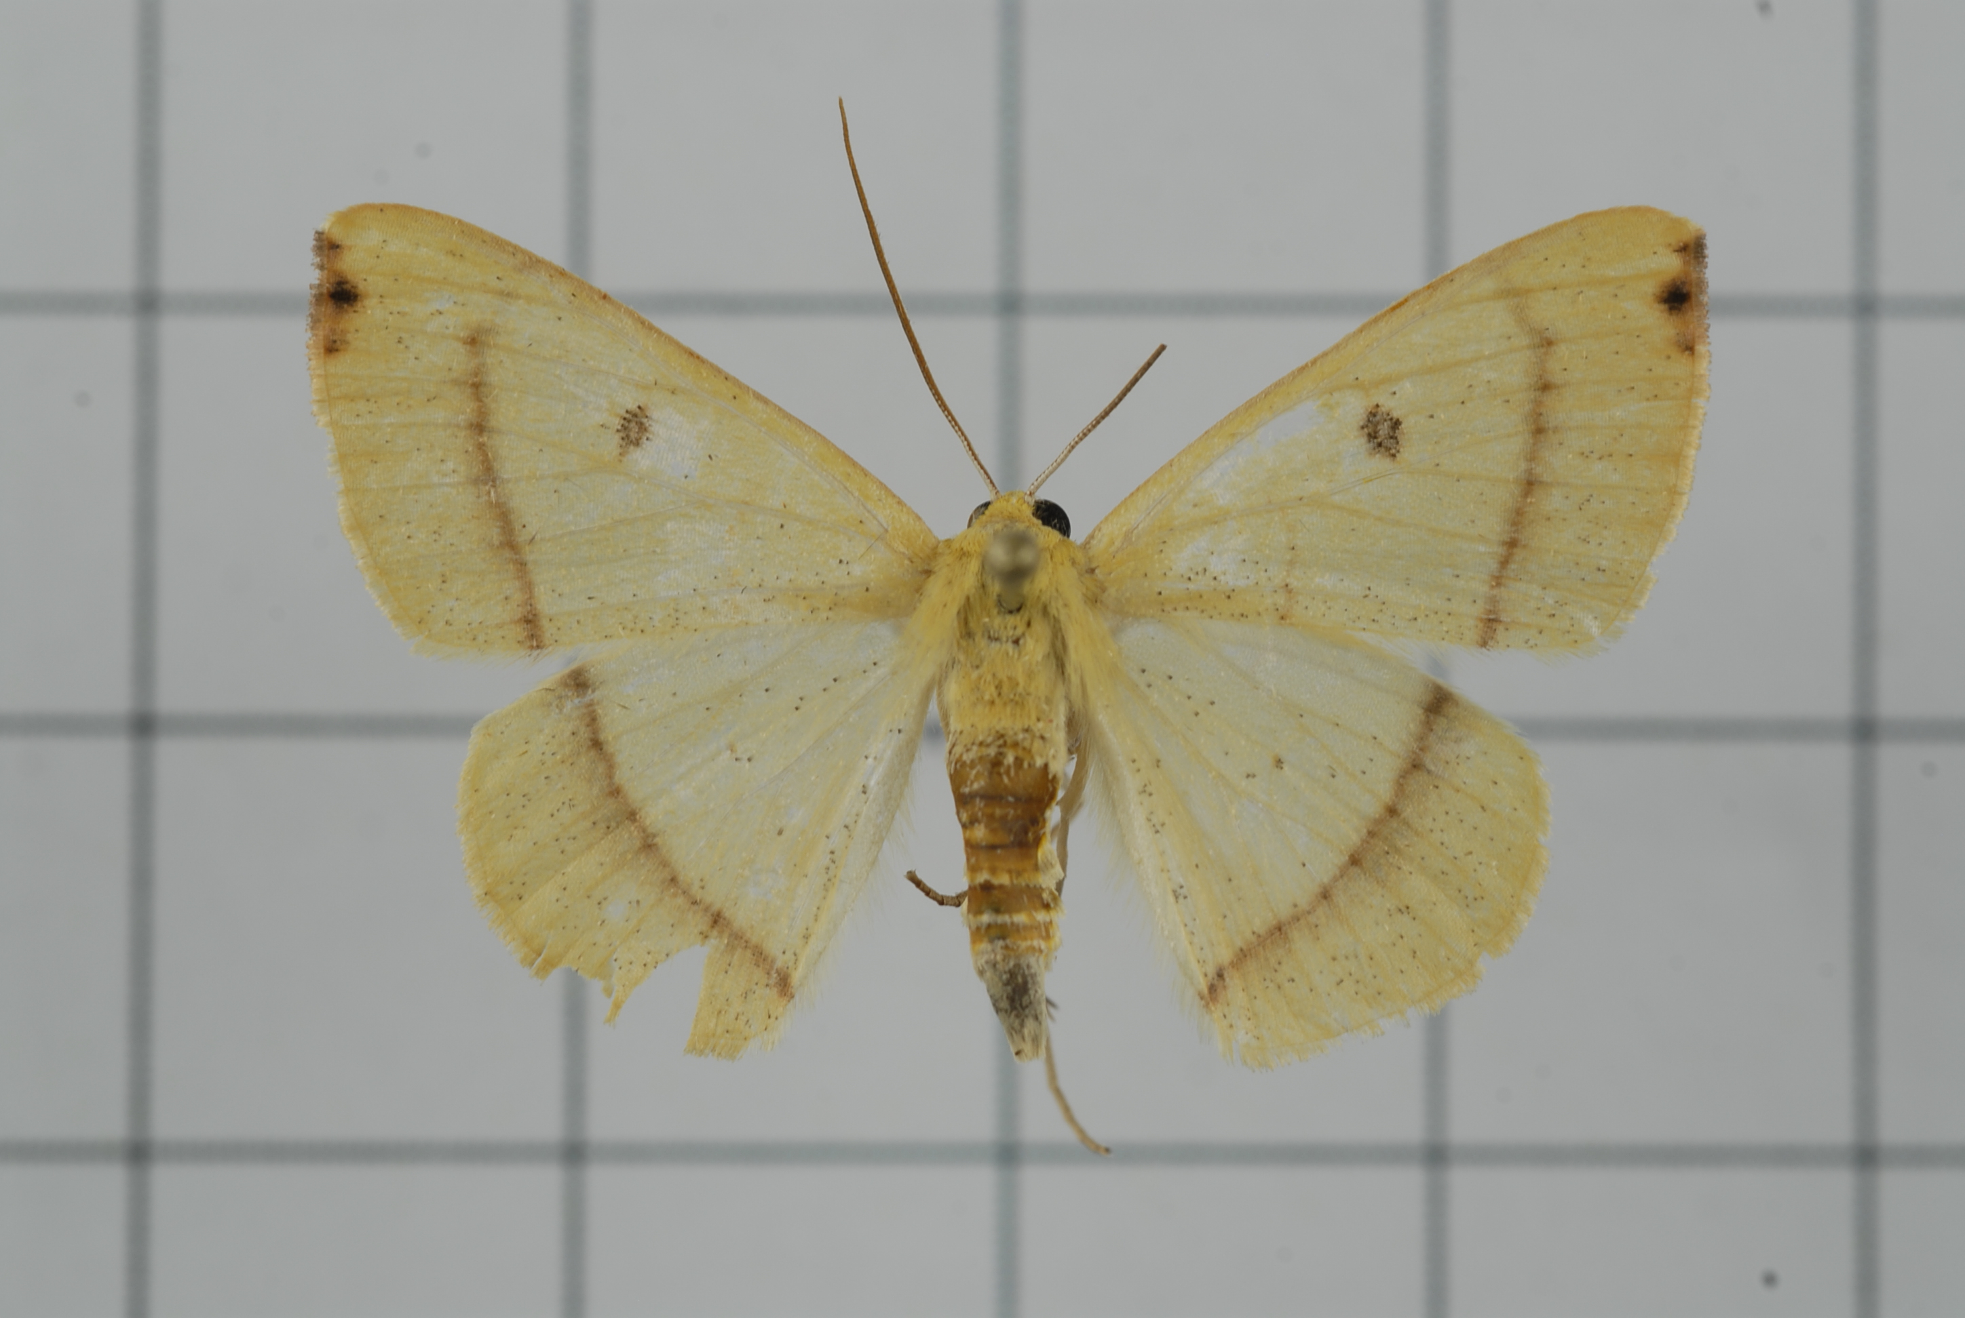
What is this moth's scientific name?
Eilicrinia flava
